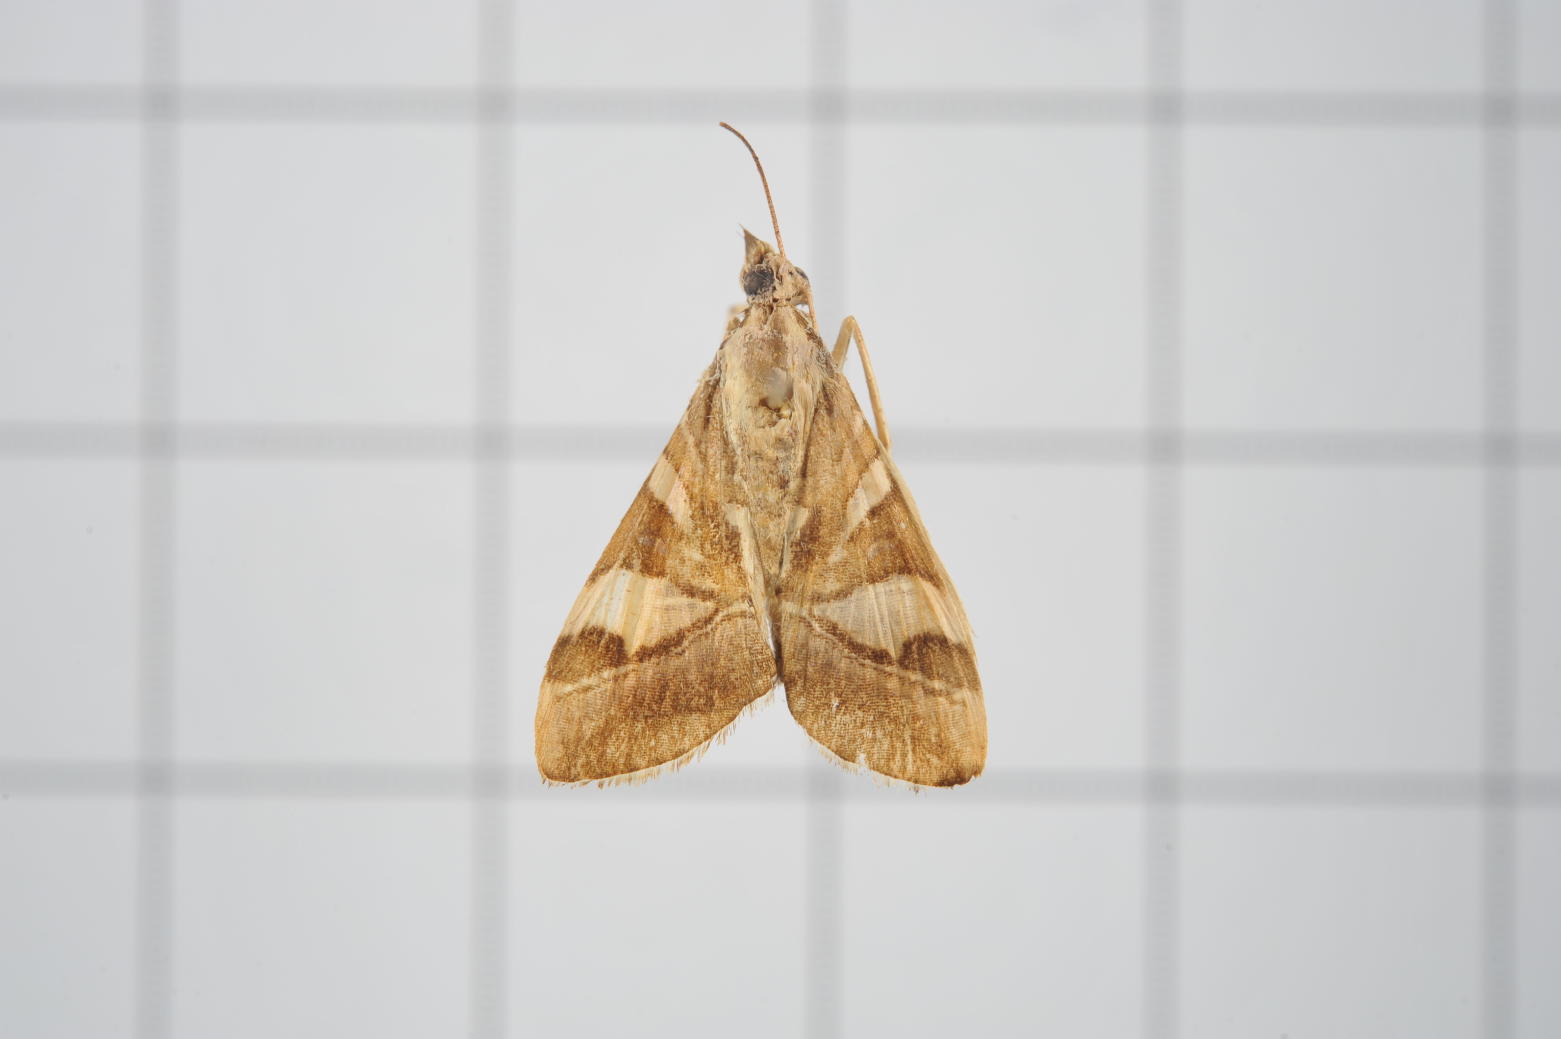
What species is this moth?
Agrioglypta itysalis
